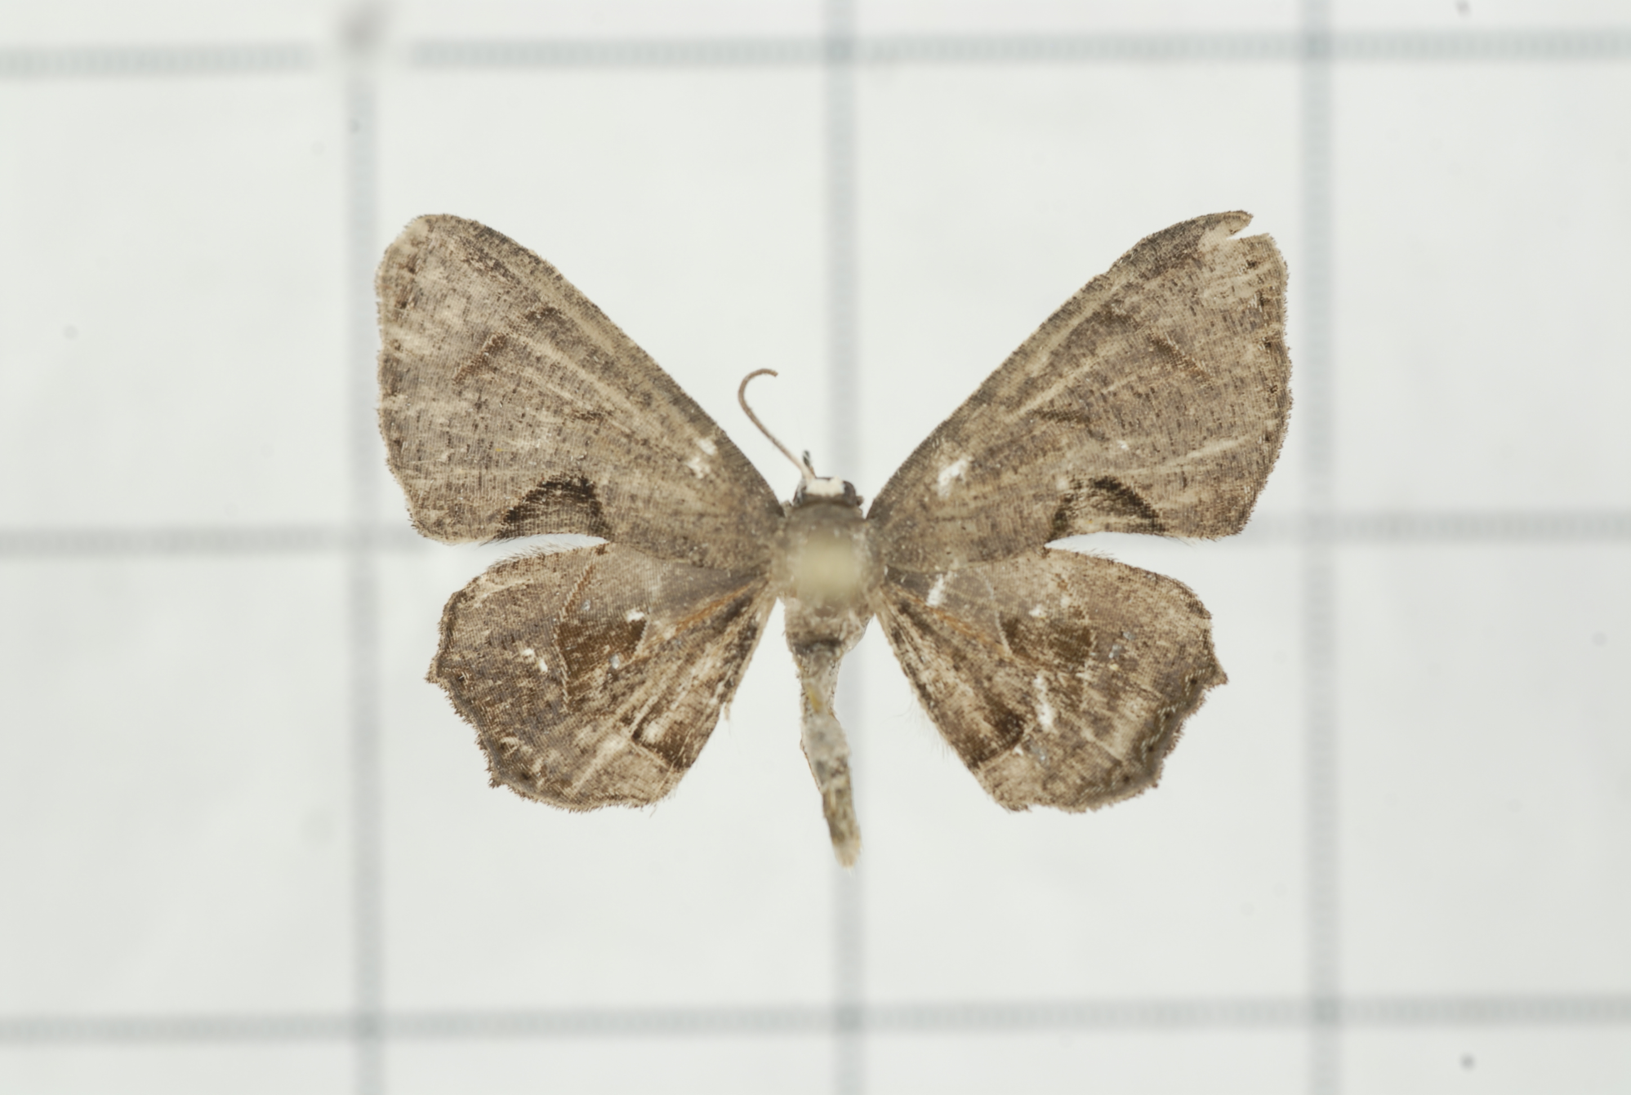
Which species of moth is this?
Phazaca alikangensis
